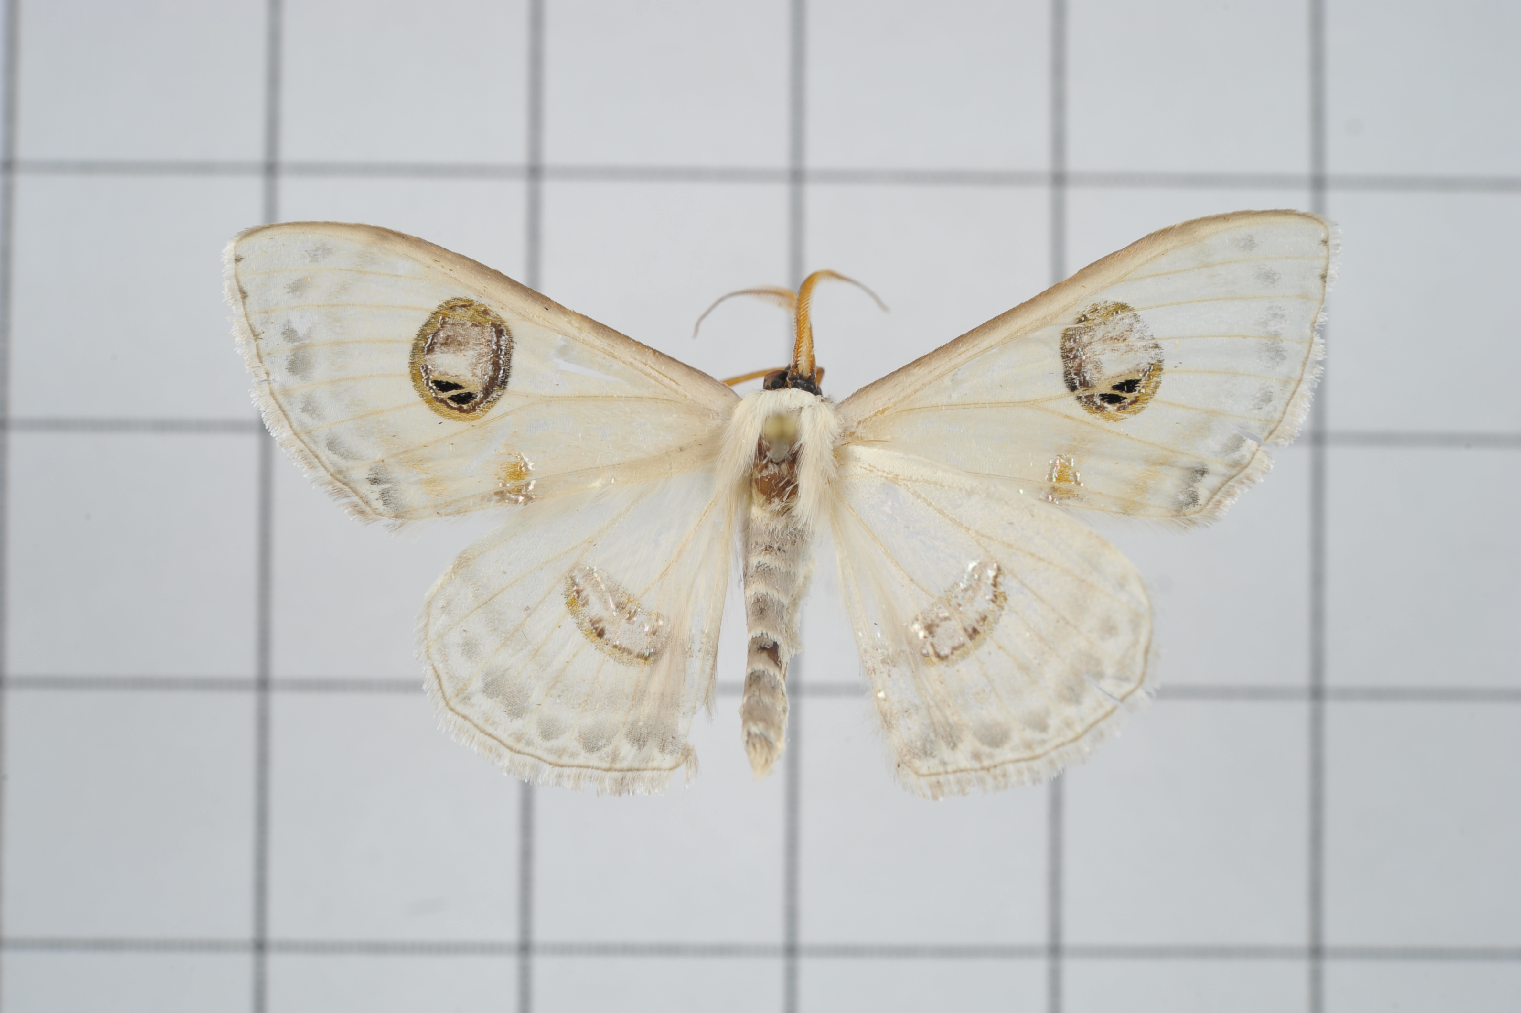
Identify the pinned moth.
Problepsis albidior matsumurai
